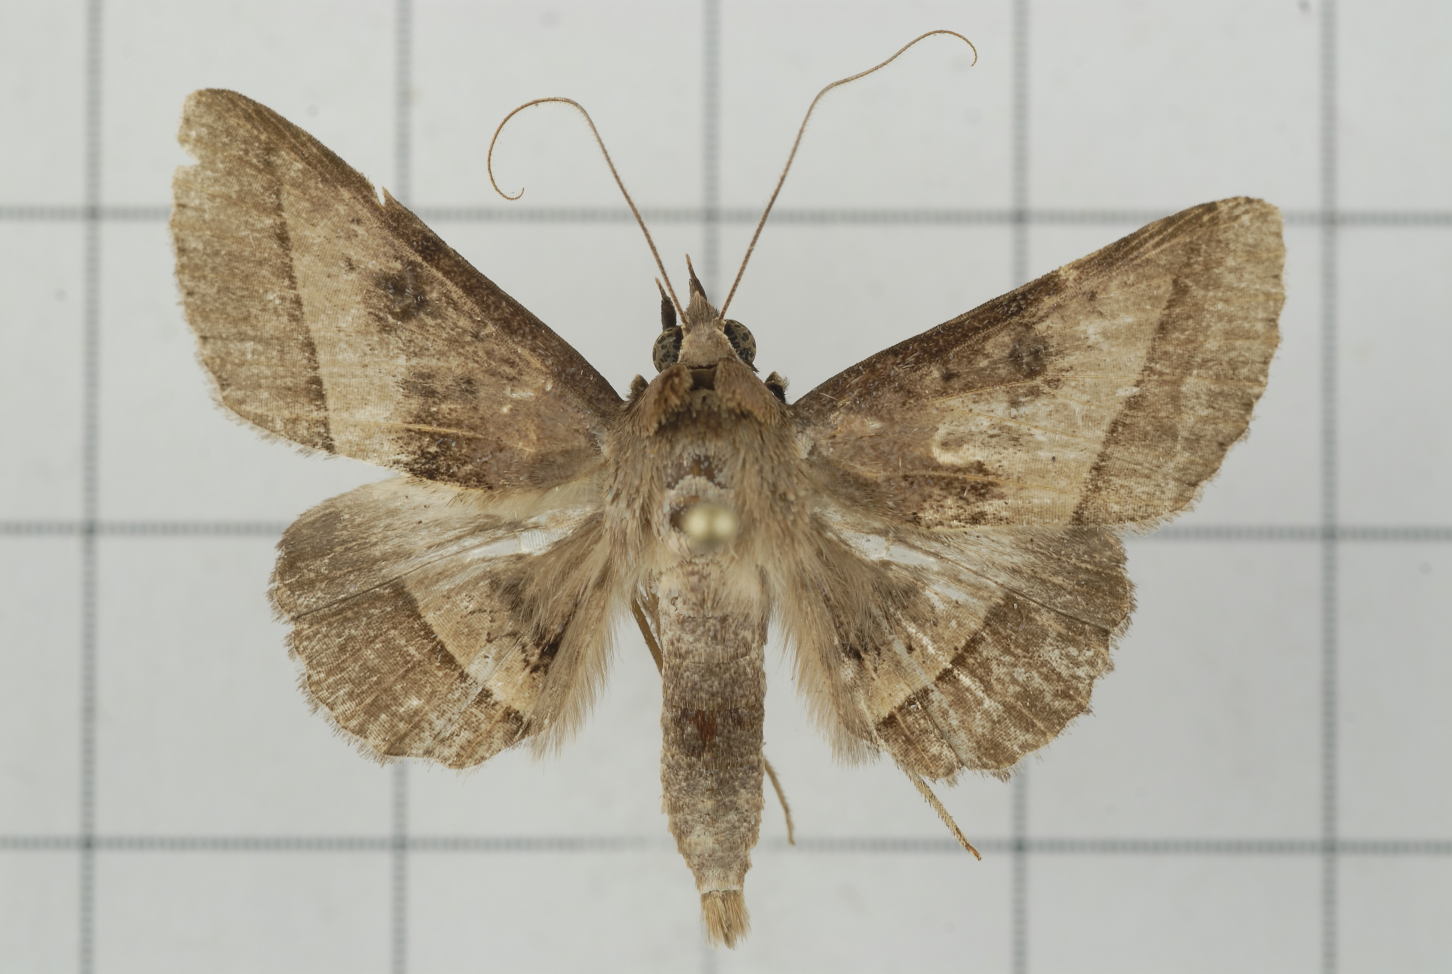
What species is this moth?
Hypospila bolinoides
